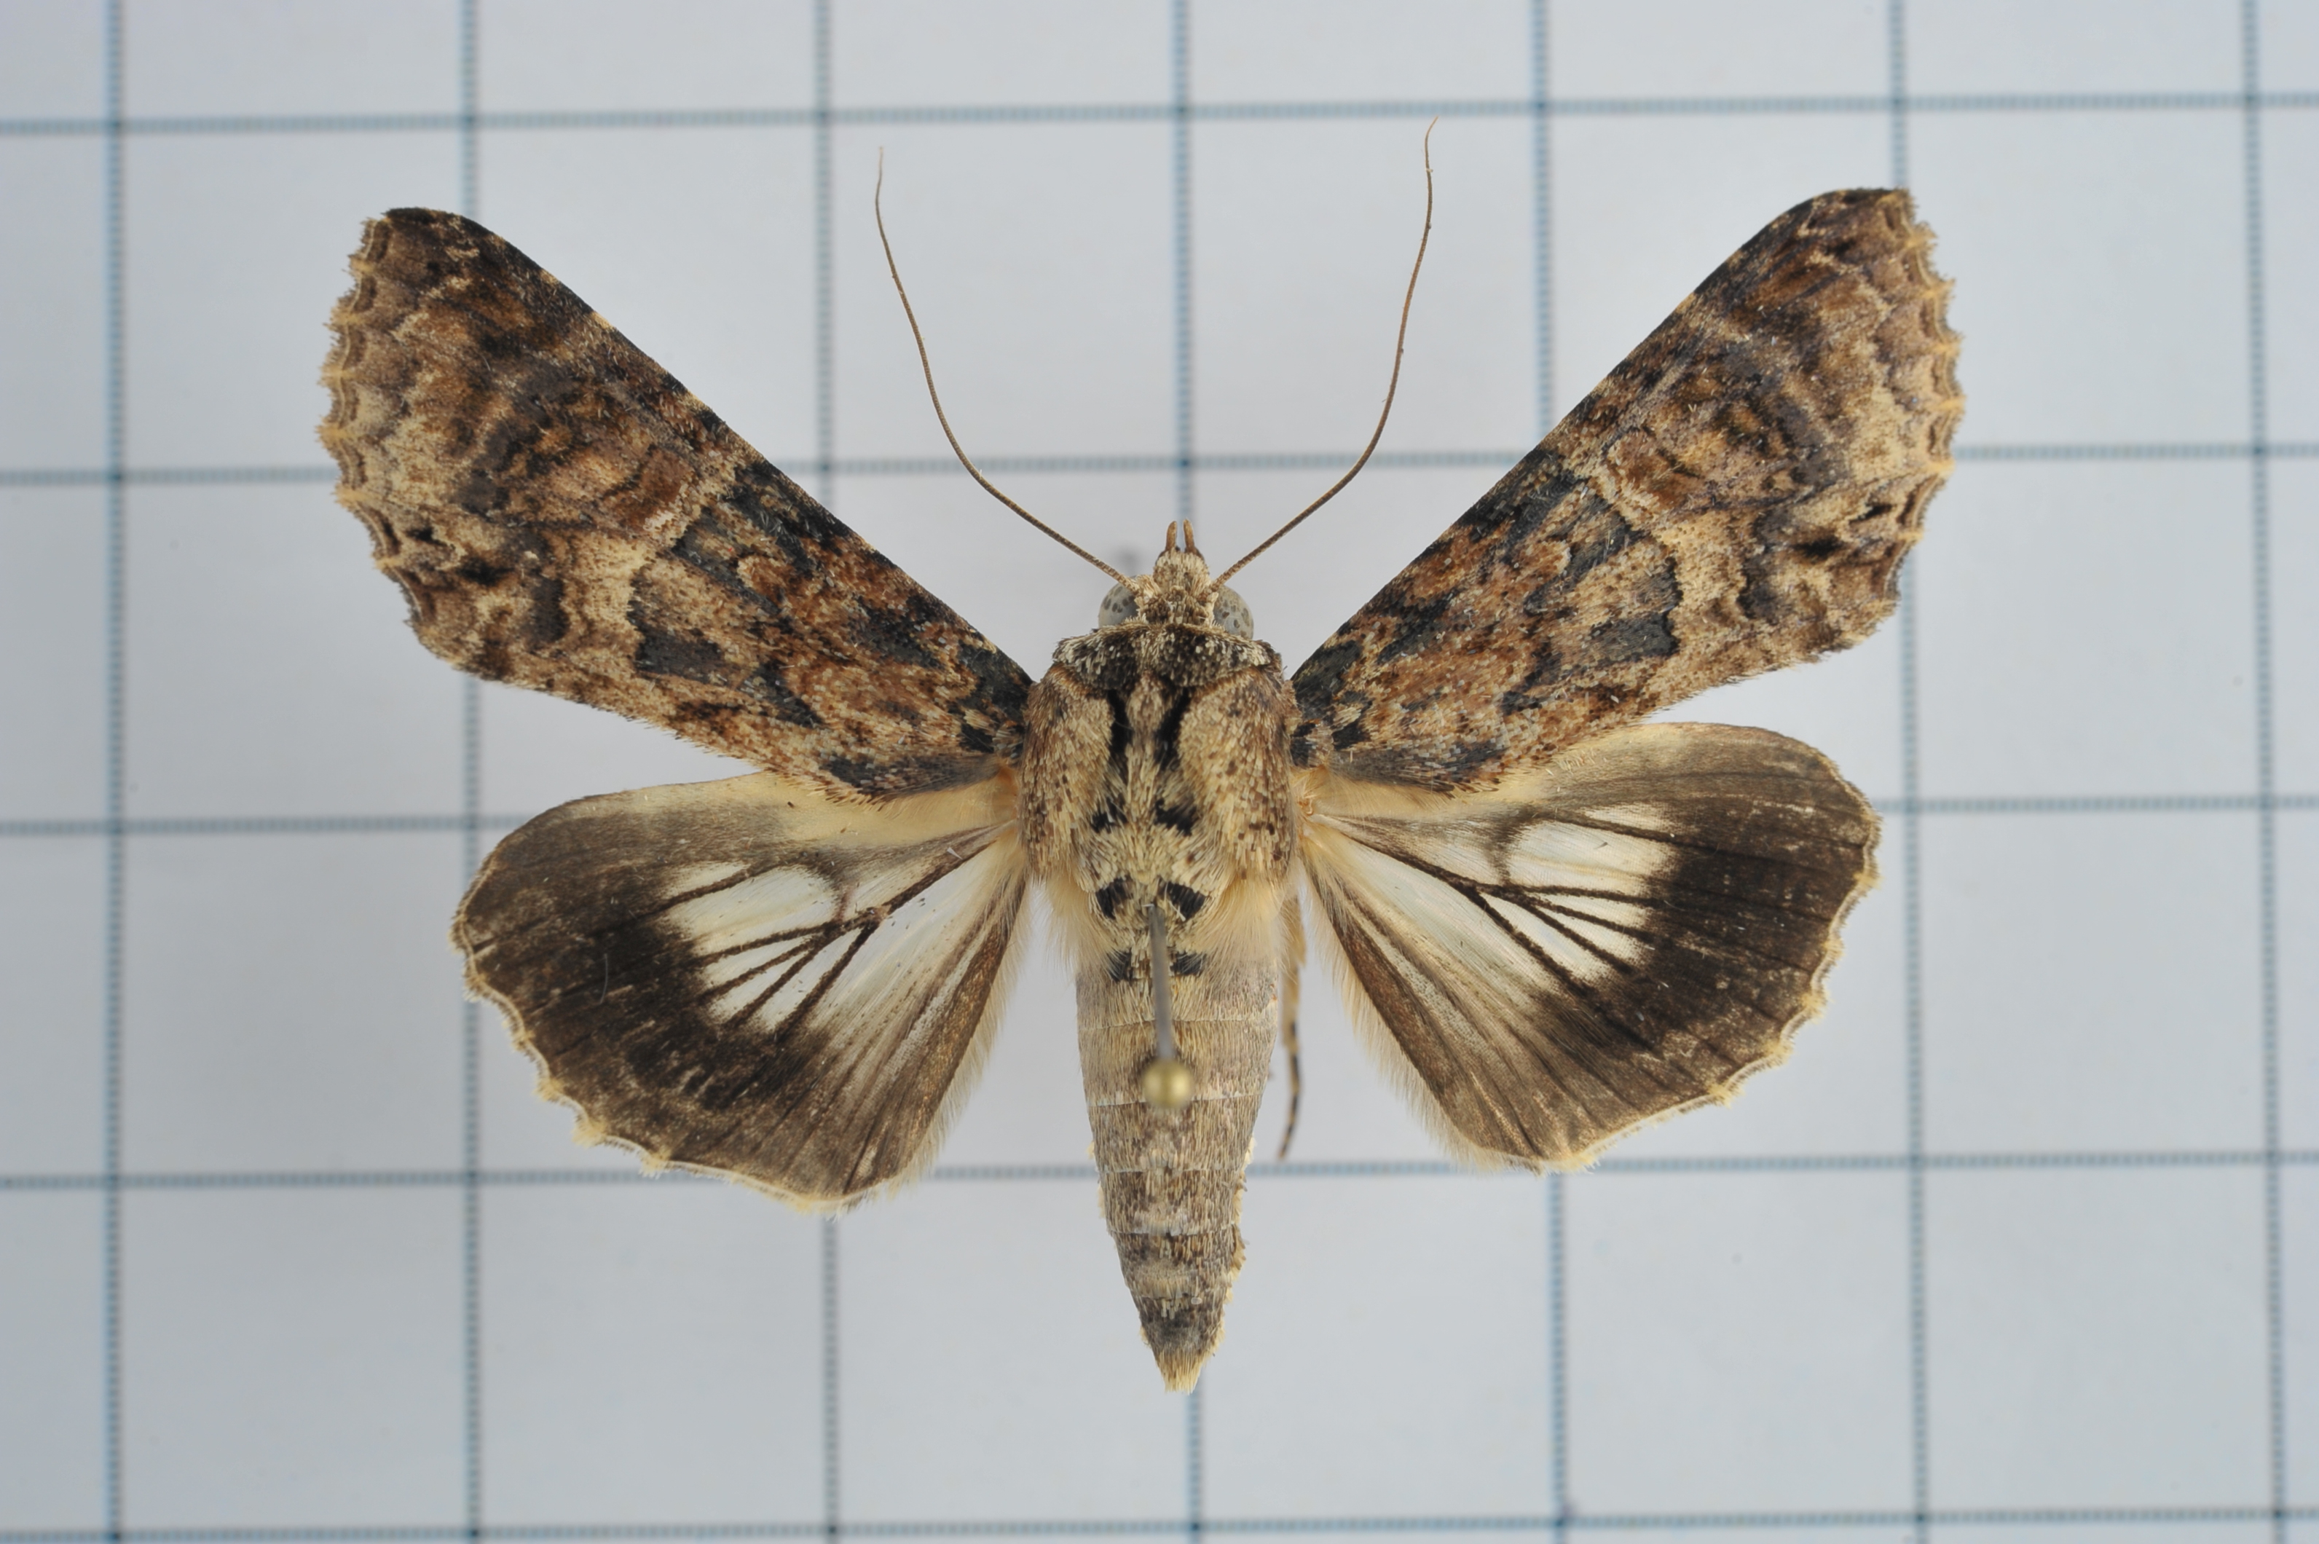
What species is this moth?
Stictoptera macromma
